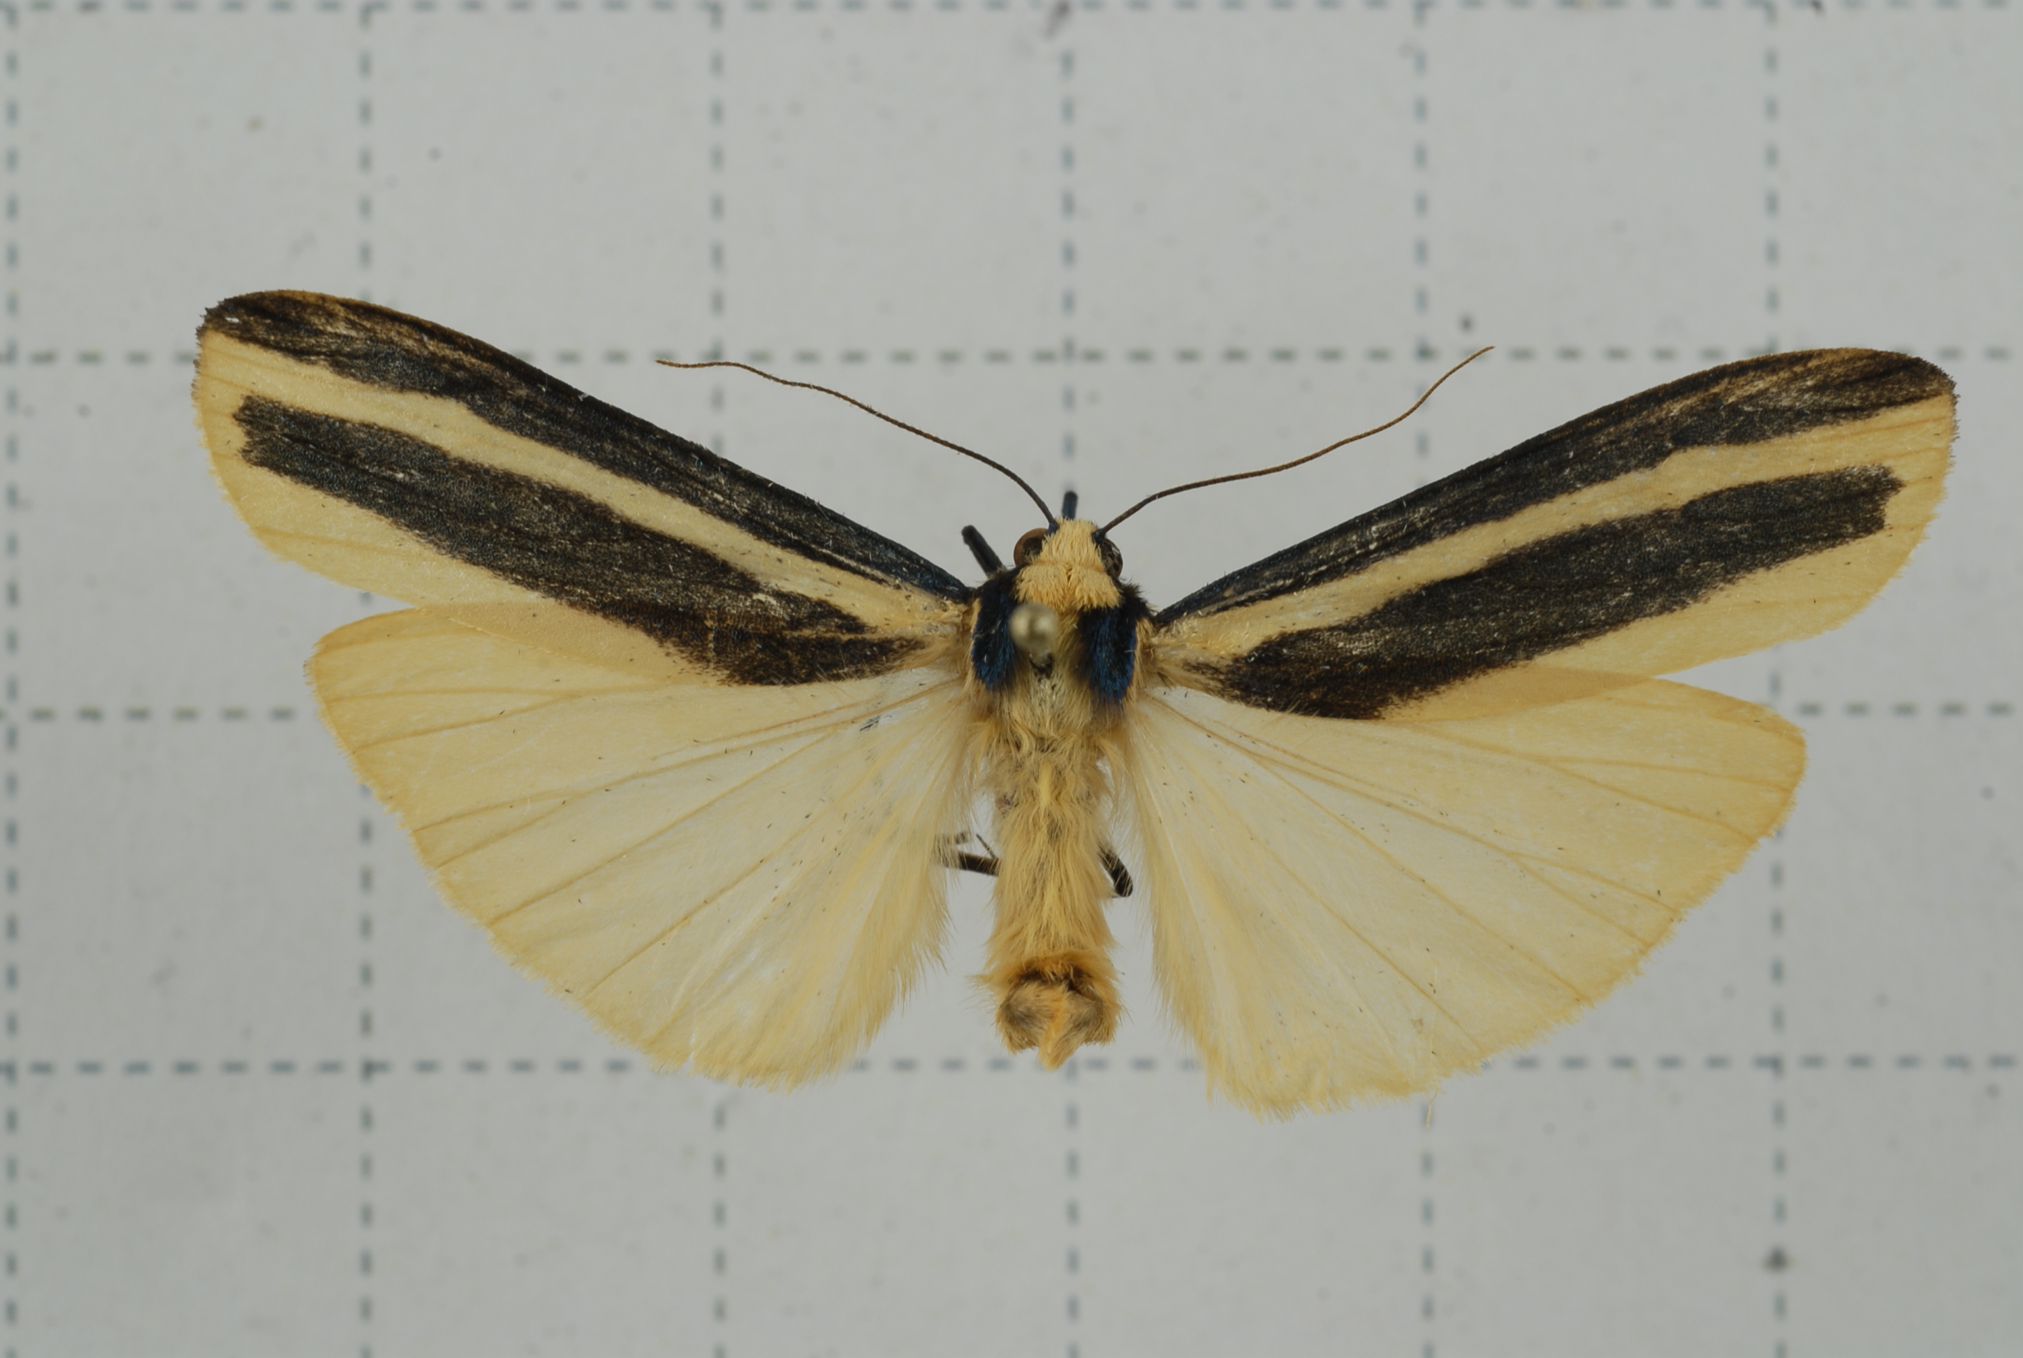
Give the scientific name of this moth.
Chrysorabdia vilemani
